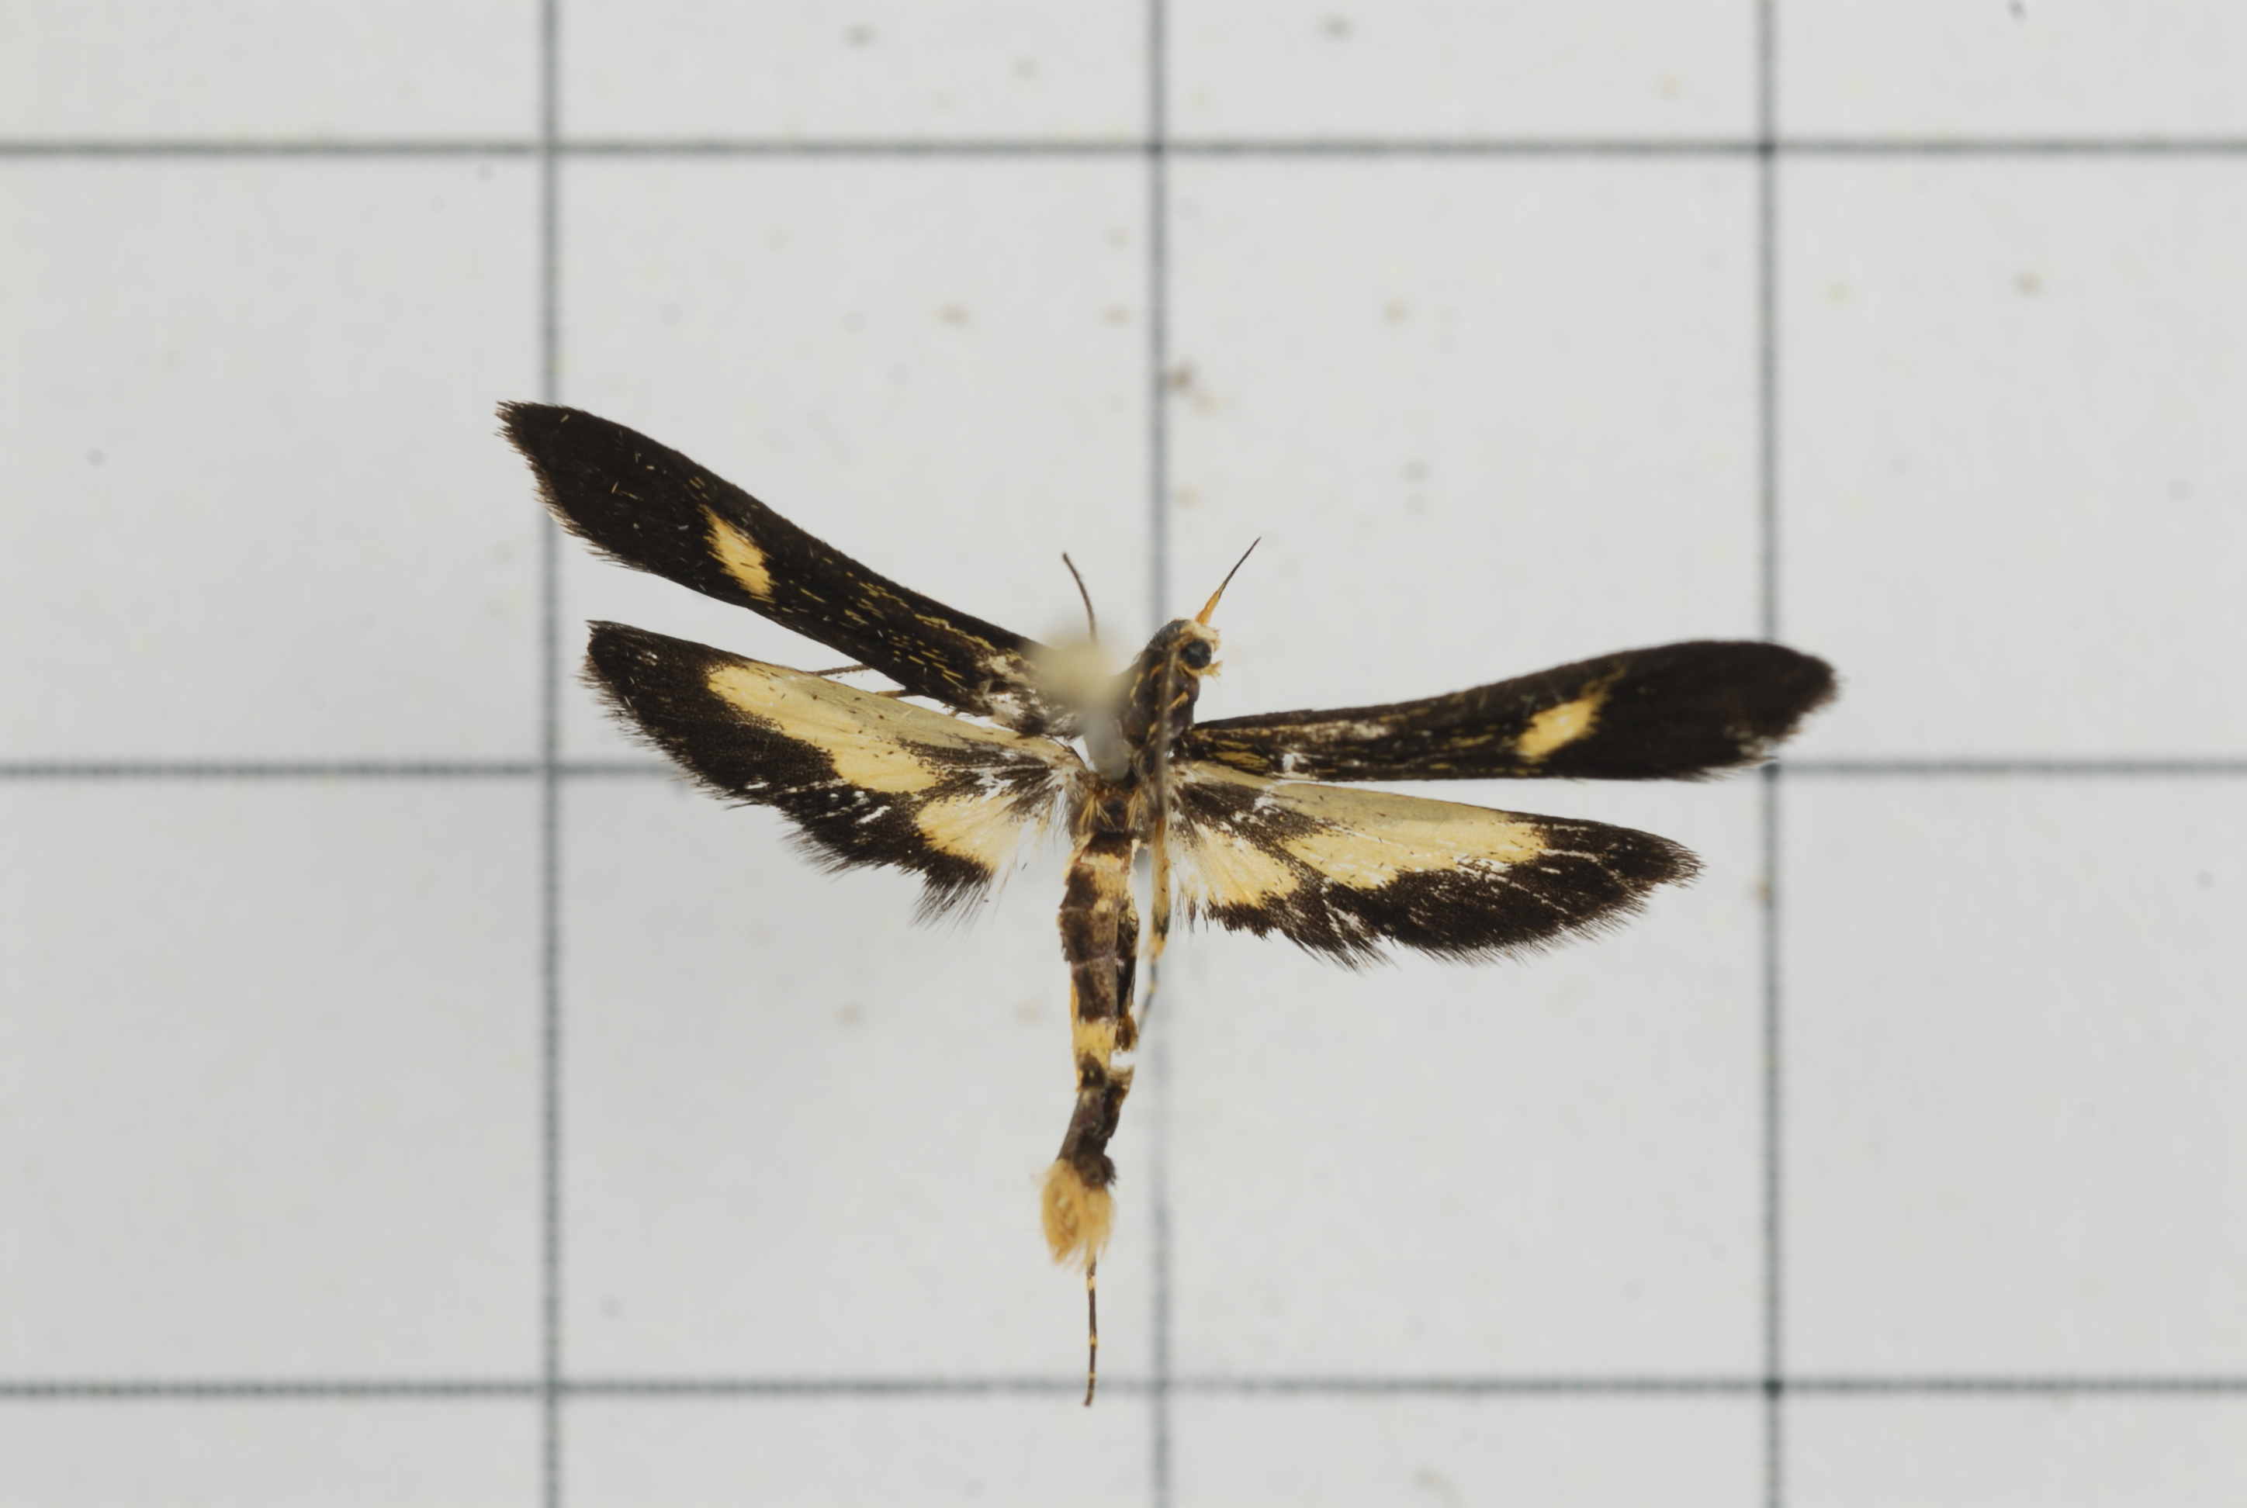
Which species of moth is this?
Formokamaga flavopicta
